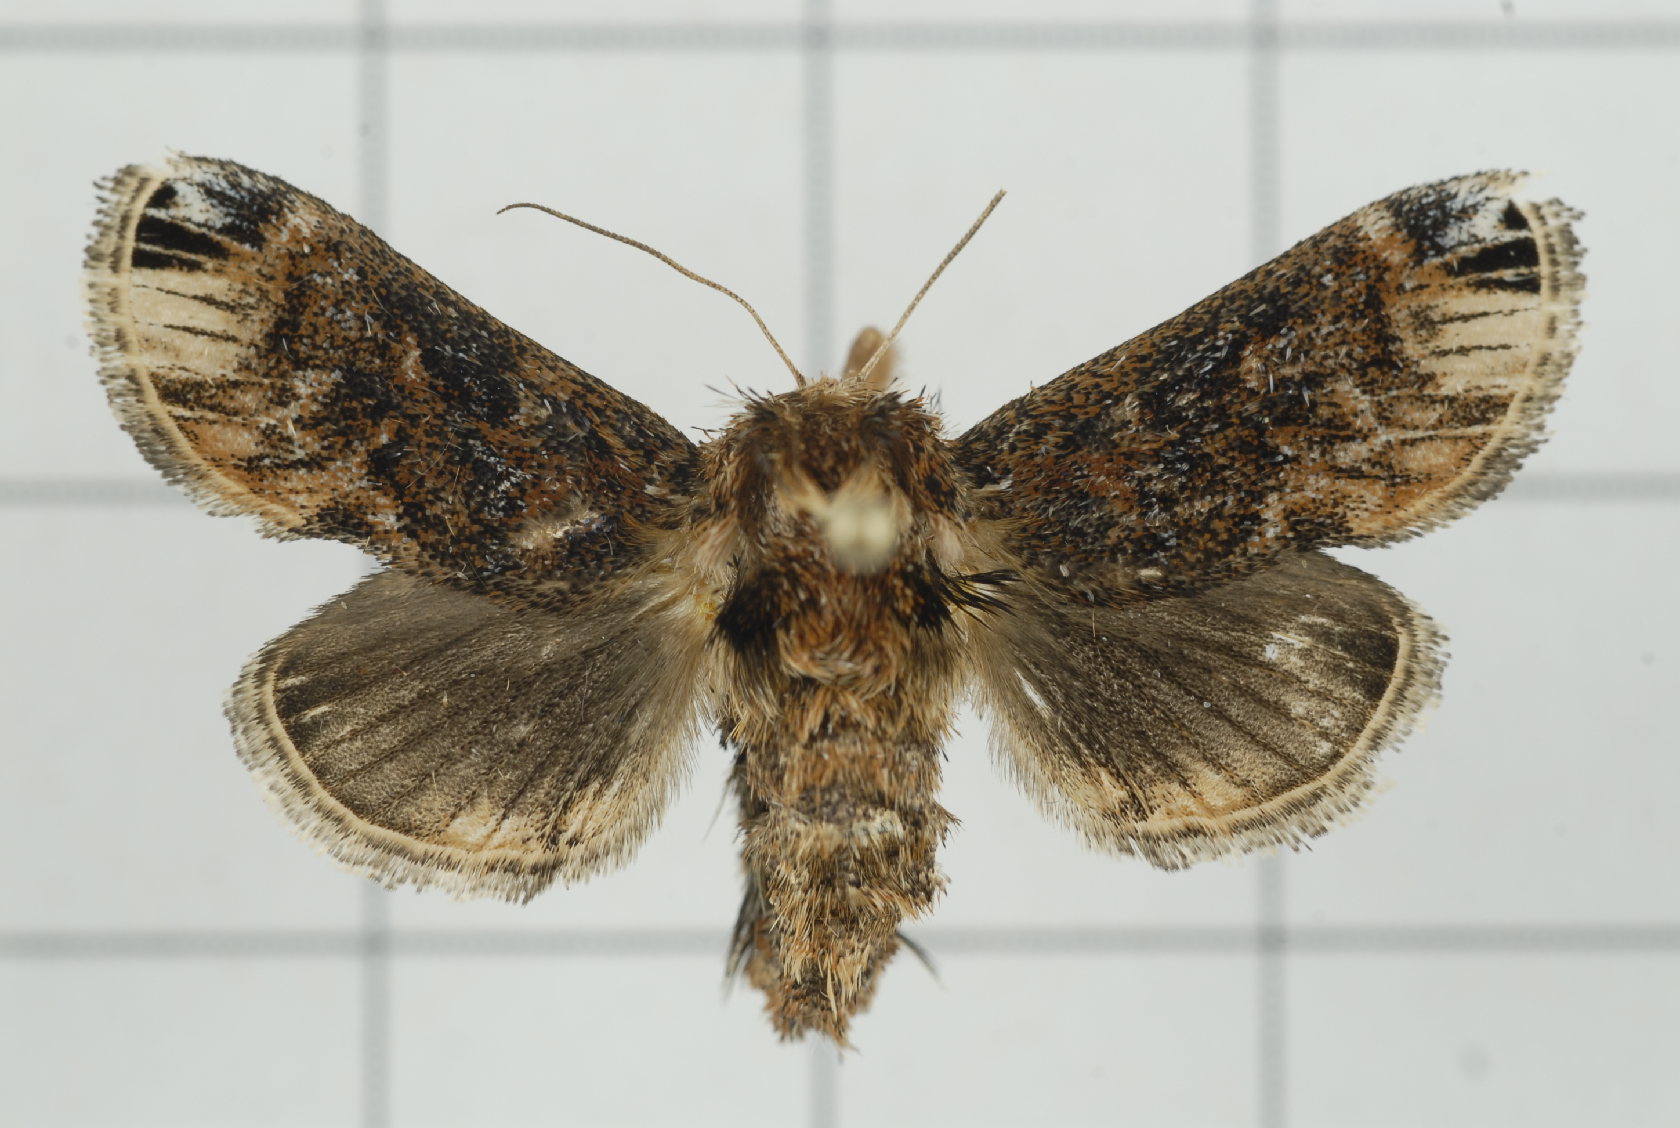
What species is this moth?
Belippa horrida
